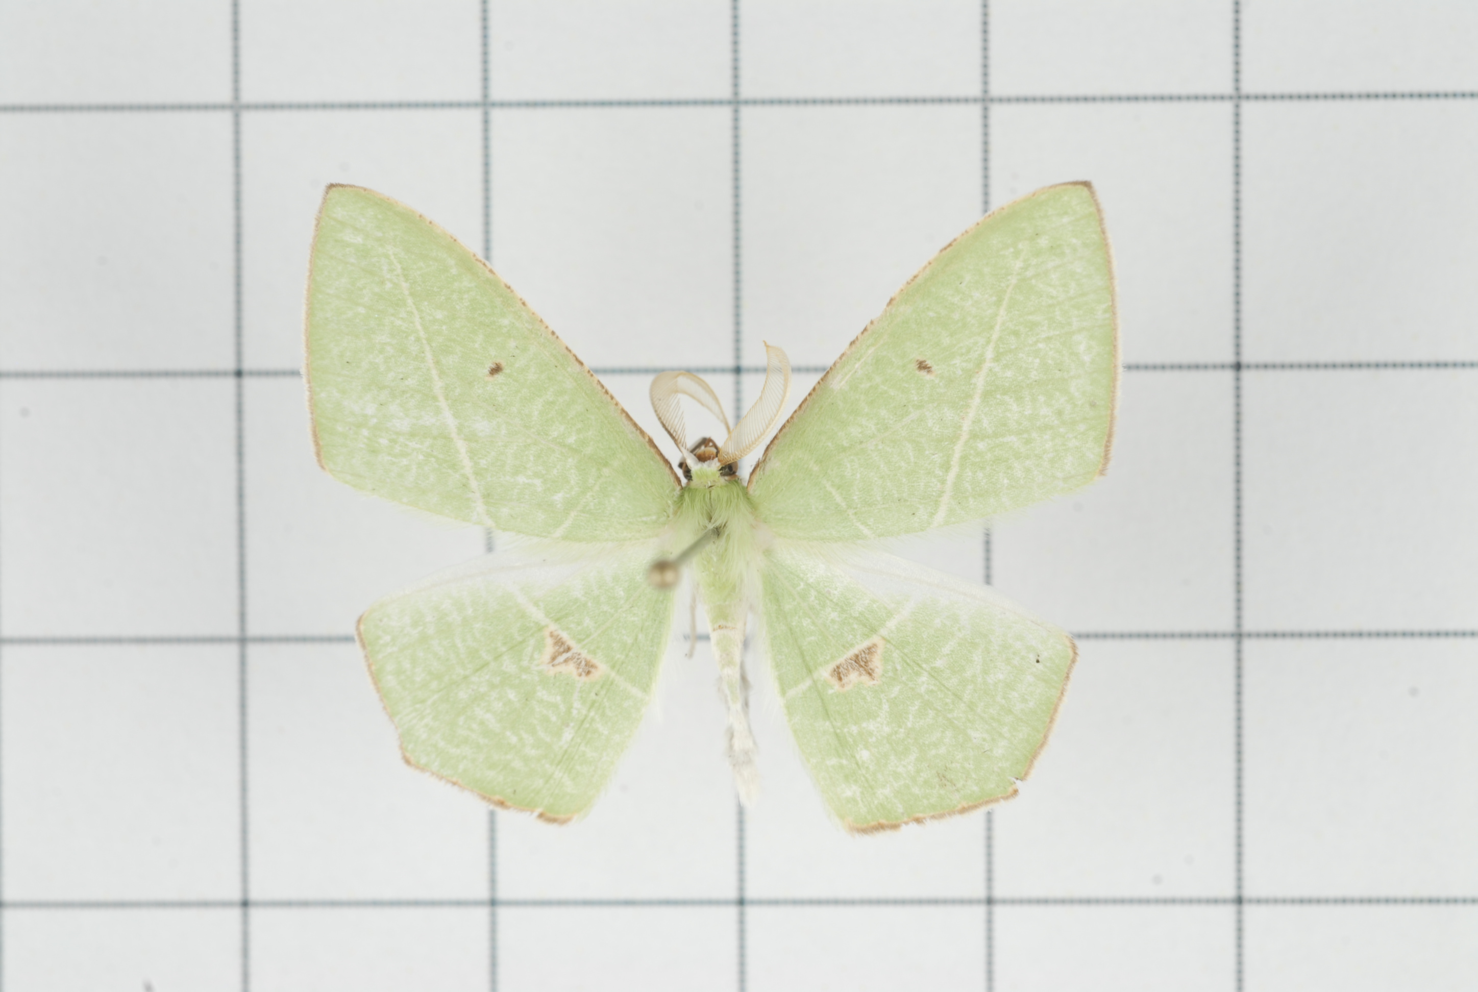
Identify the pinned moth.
Tanaoctenia haliaria
